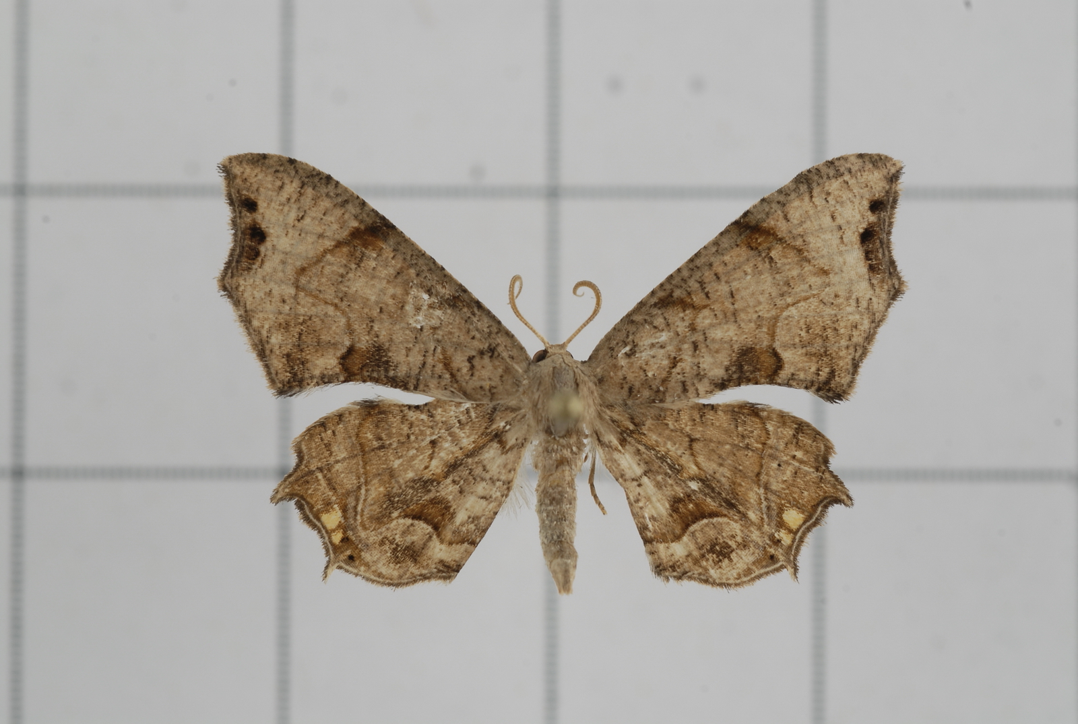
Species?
Dysaethria suisharyonis
